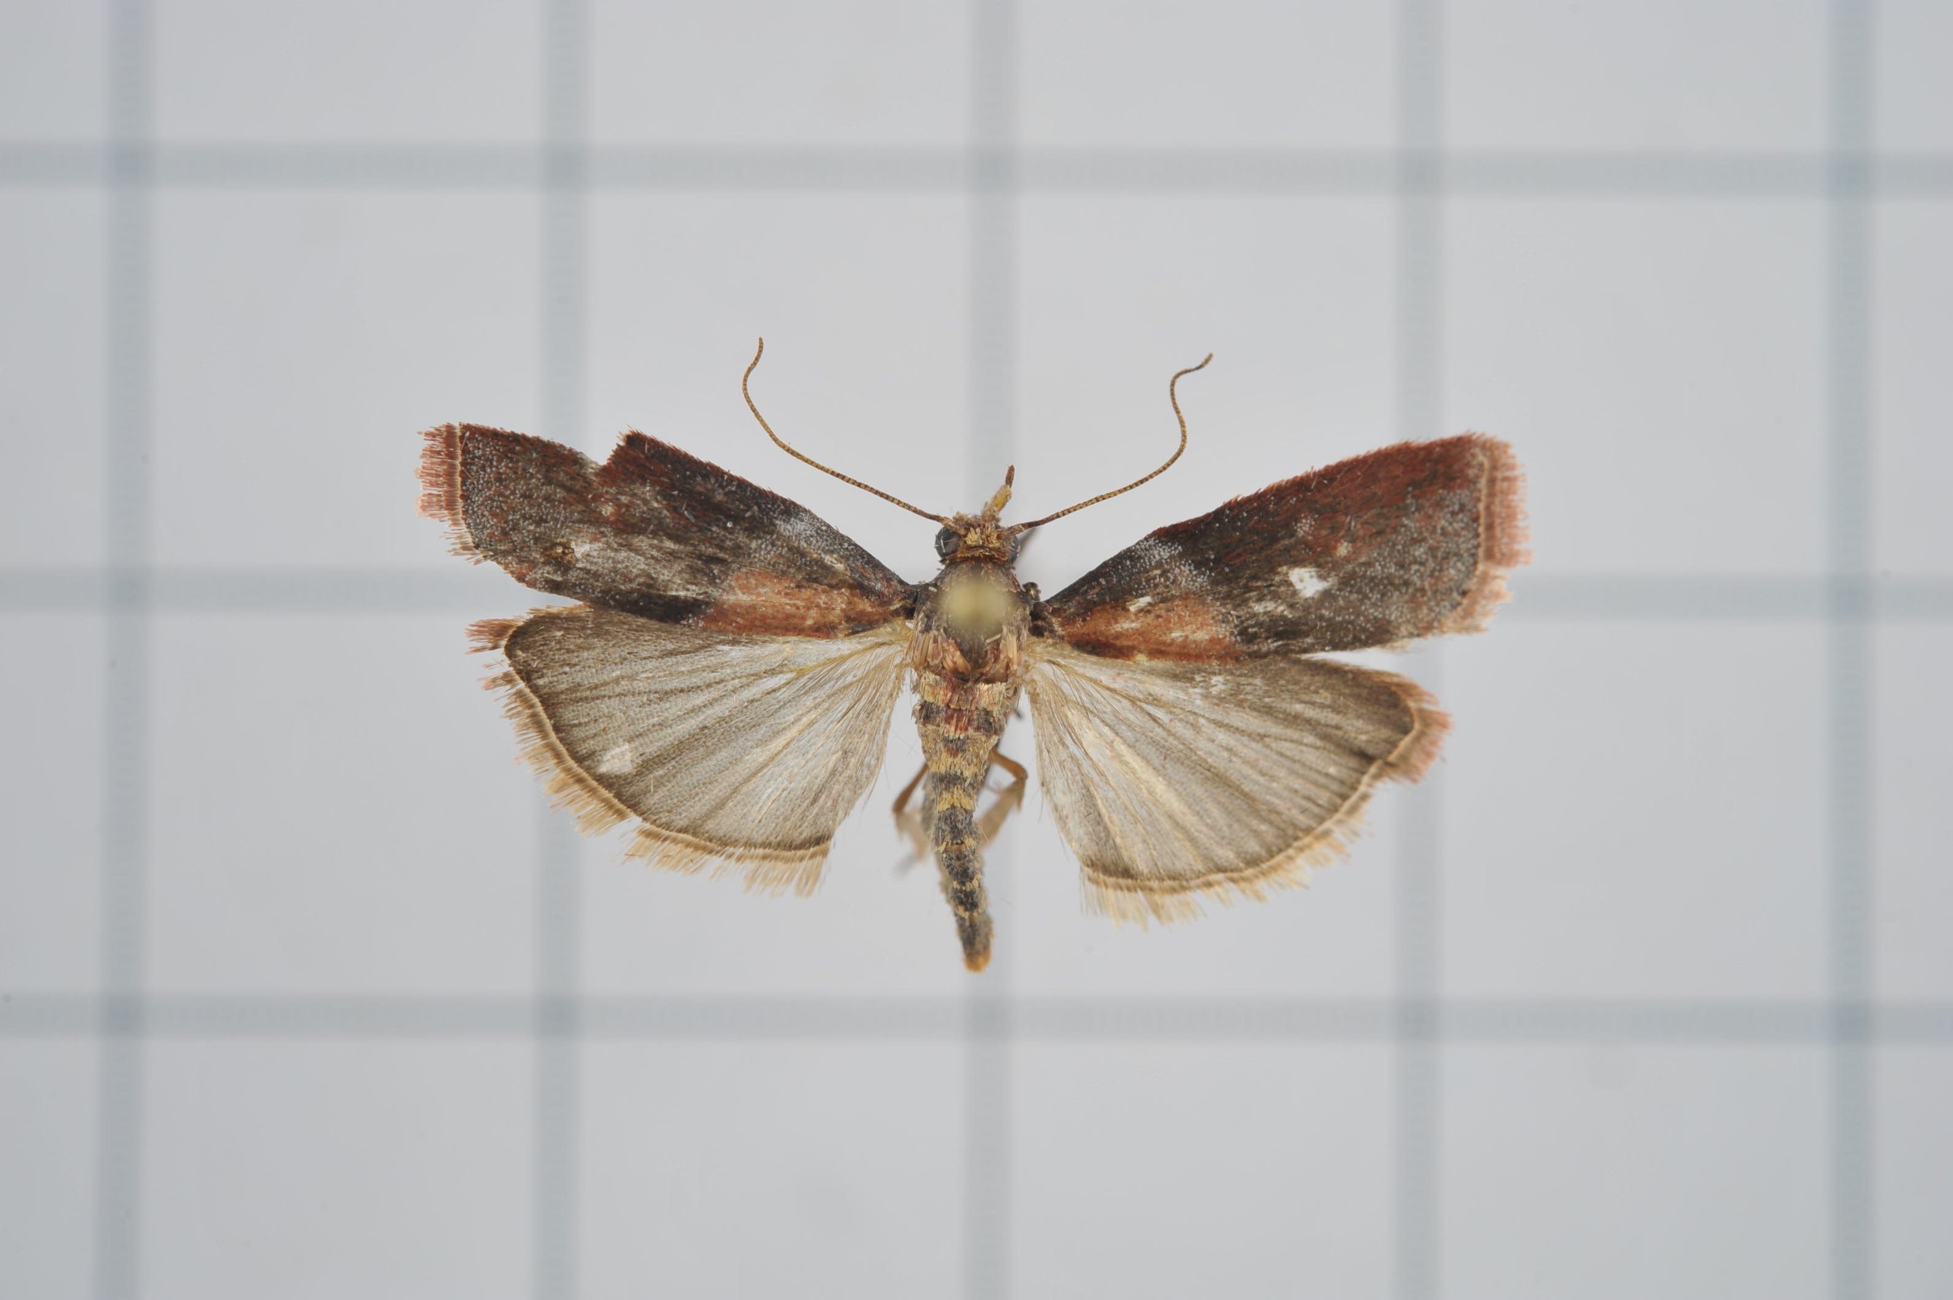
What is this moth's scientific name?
Calguia defiguralis
